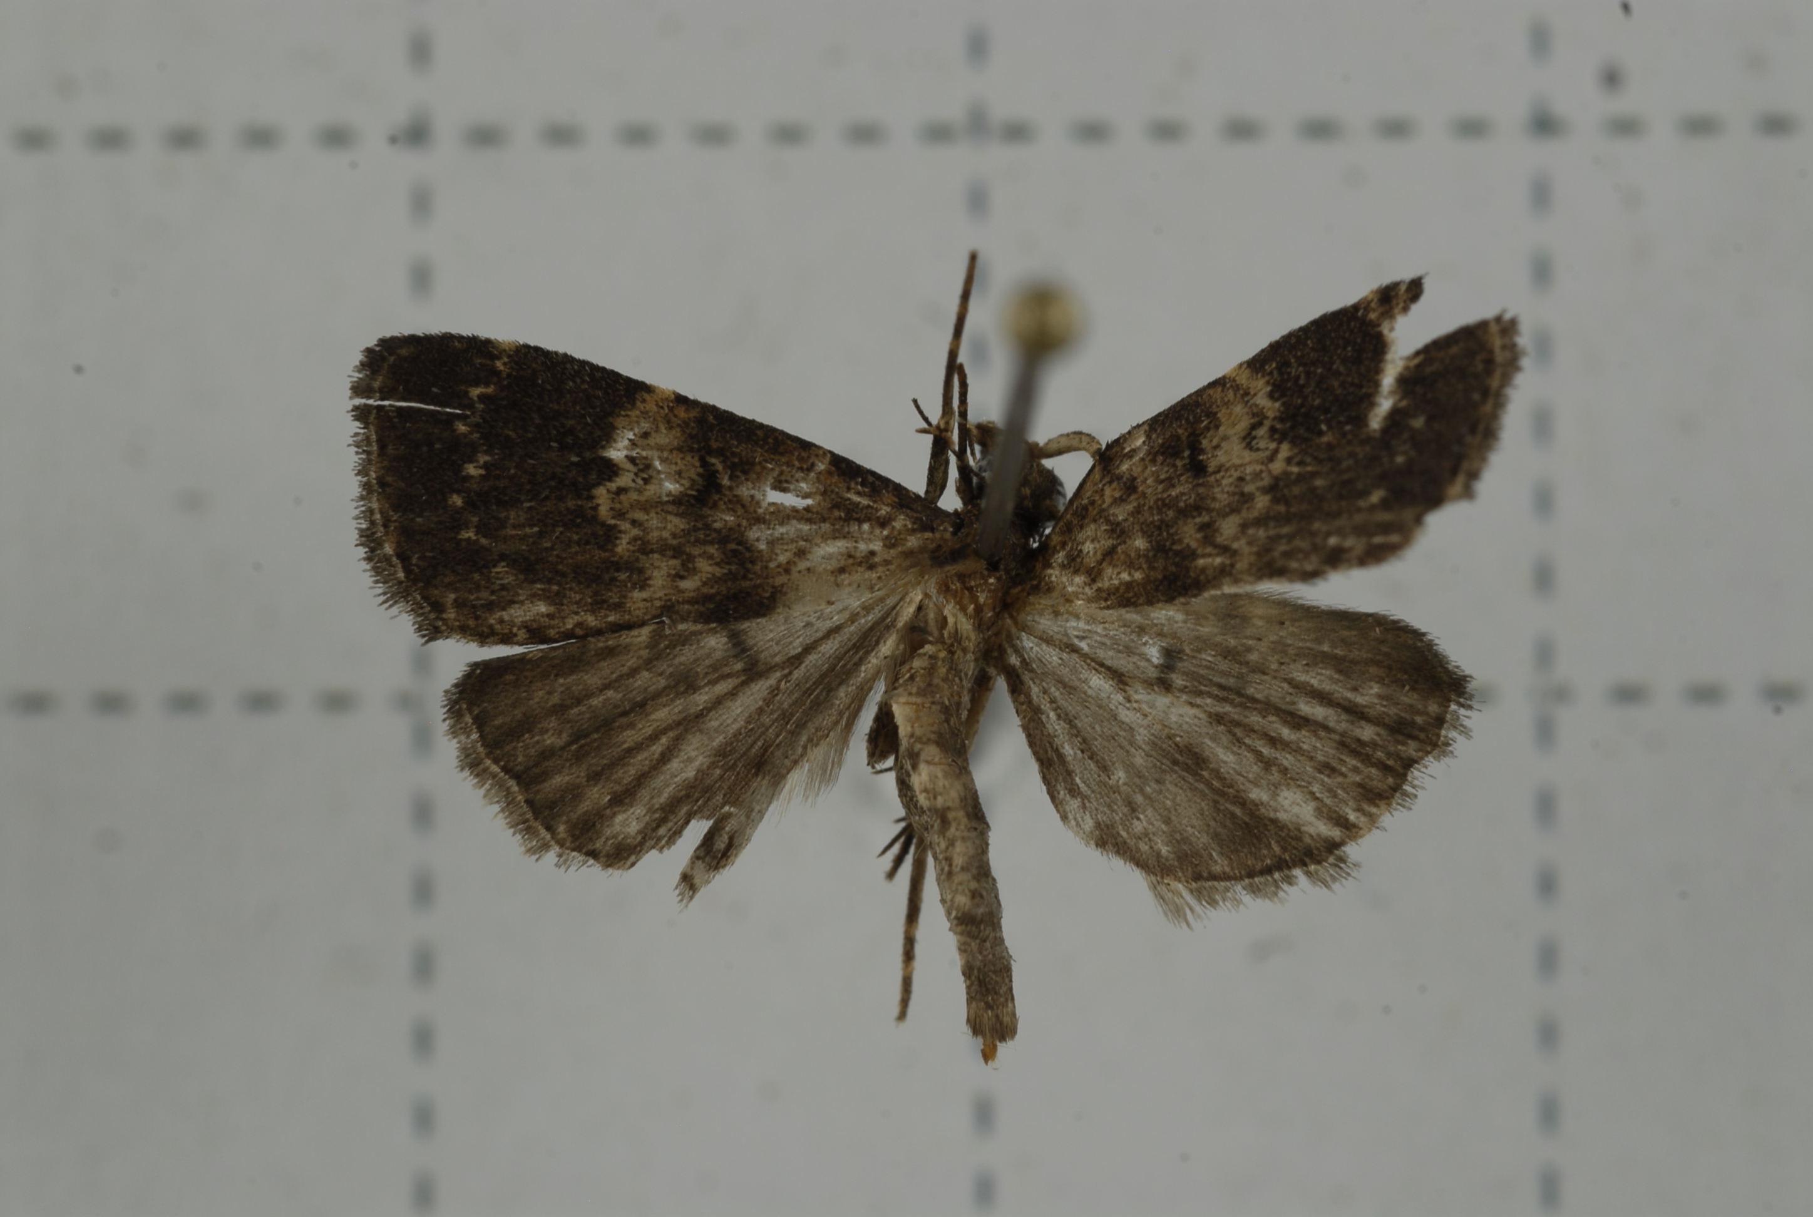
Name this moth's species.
Hydrillodes lentalis
